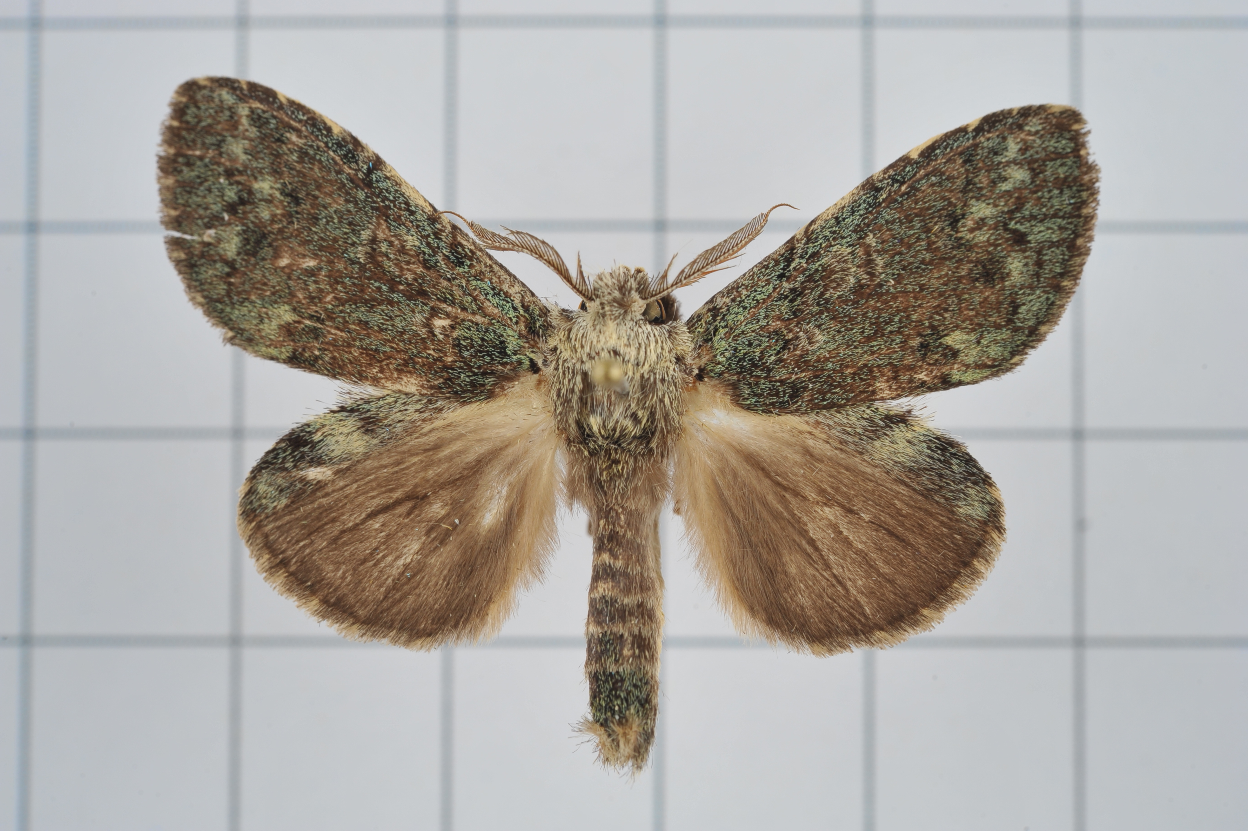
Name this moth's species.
Syntypistis cyanea cyanea
